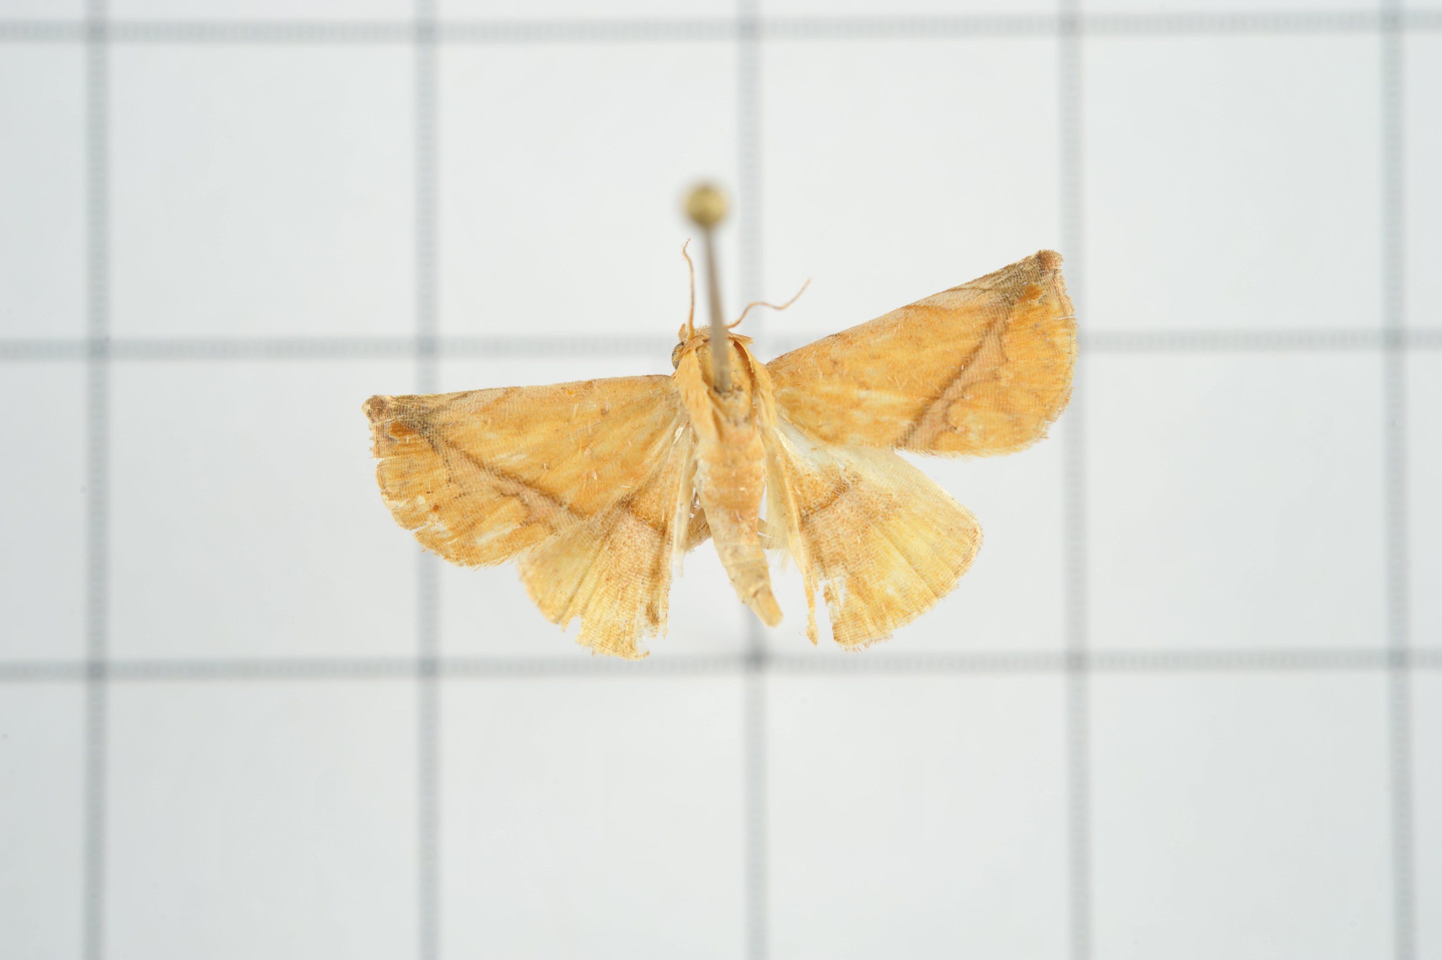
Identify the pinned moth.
Eublemma quadrapex
